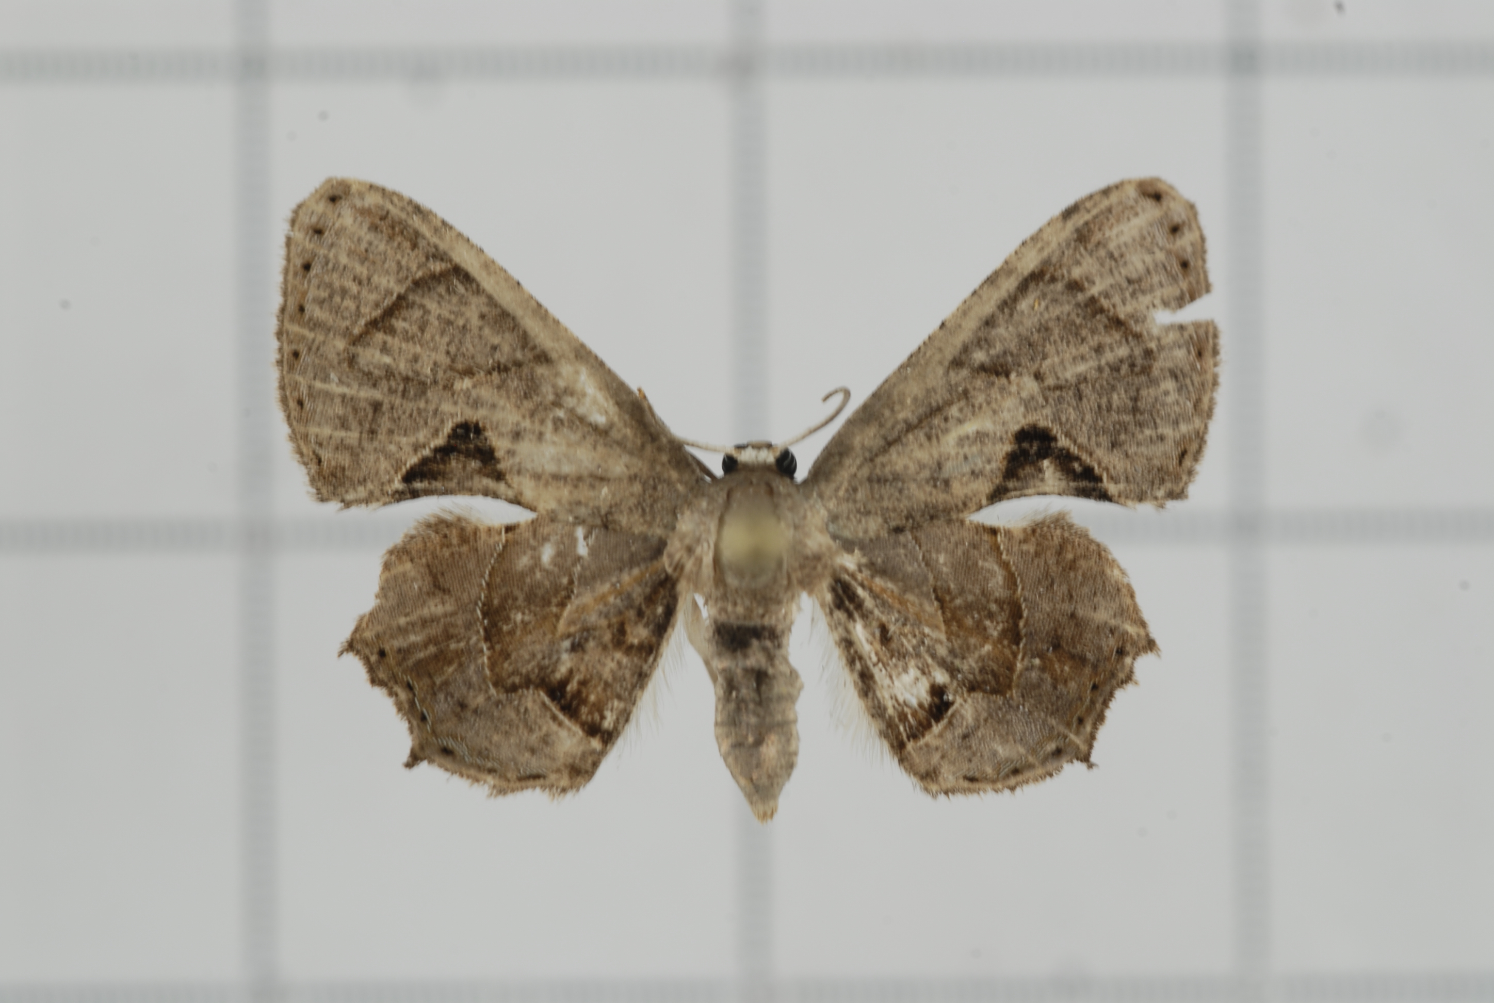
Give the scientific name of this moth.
Phazaca kosemponicola
